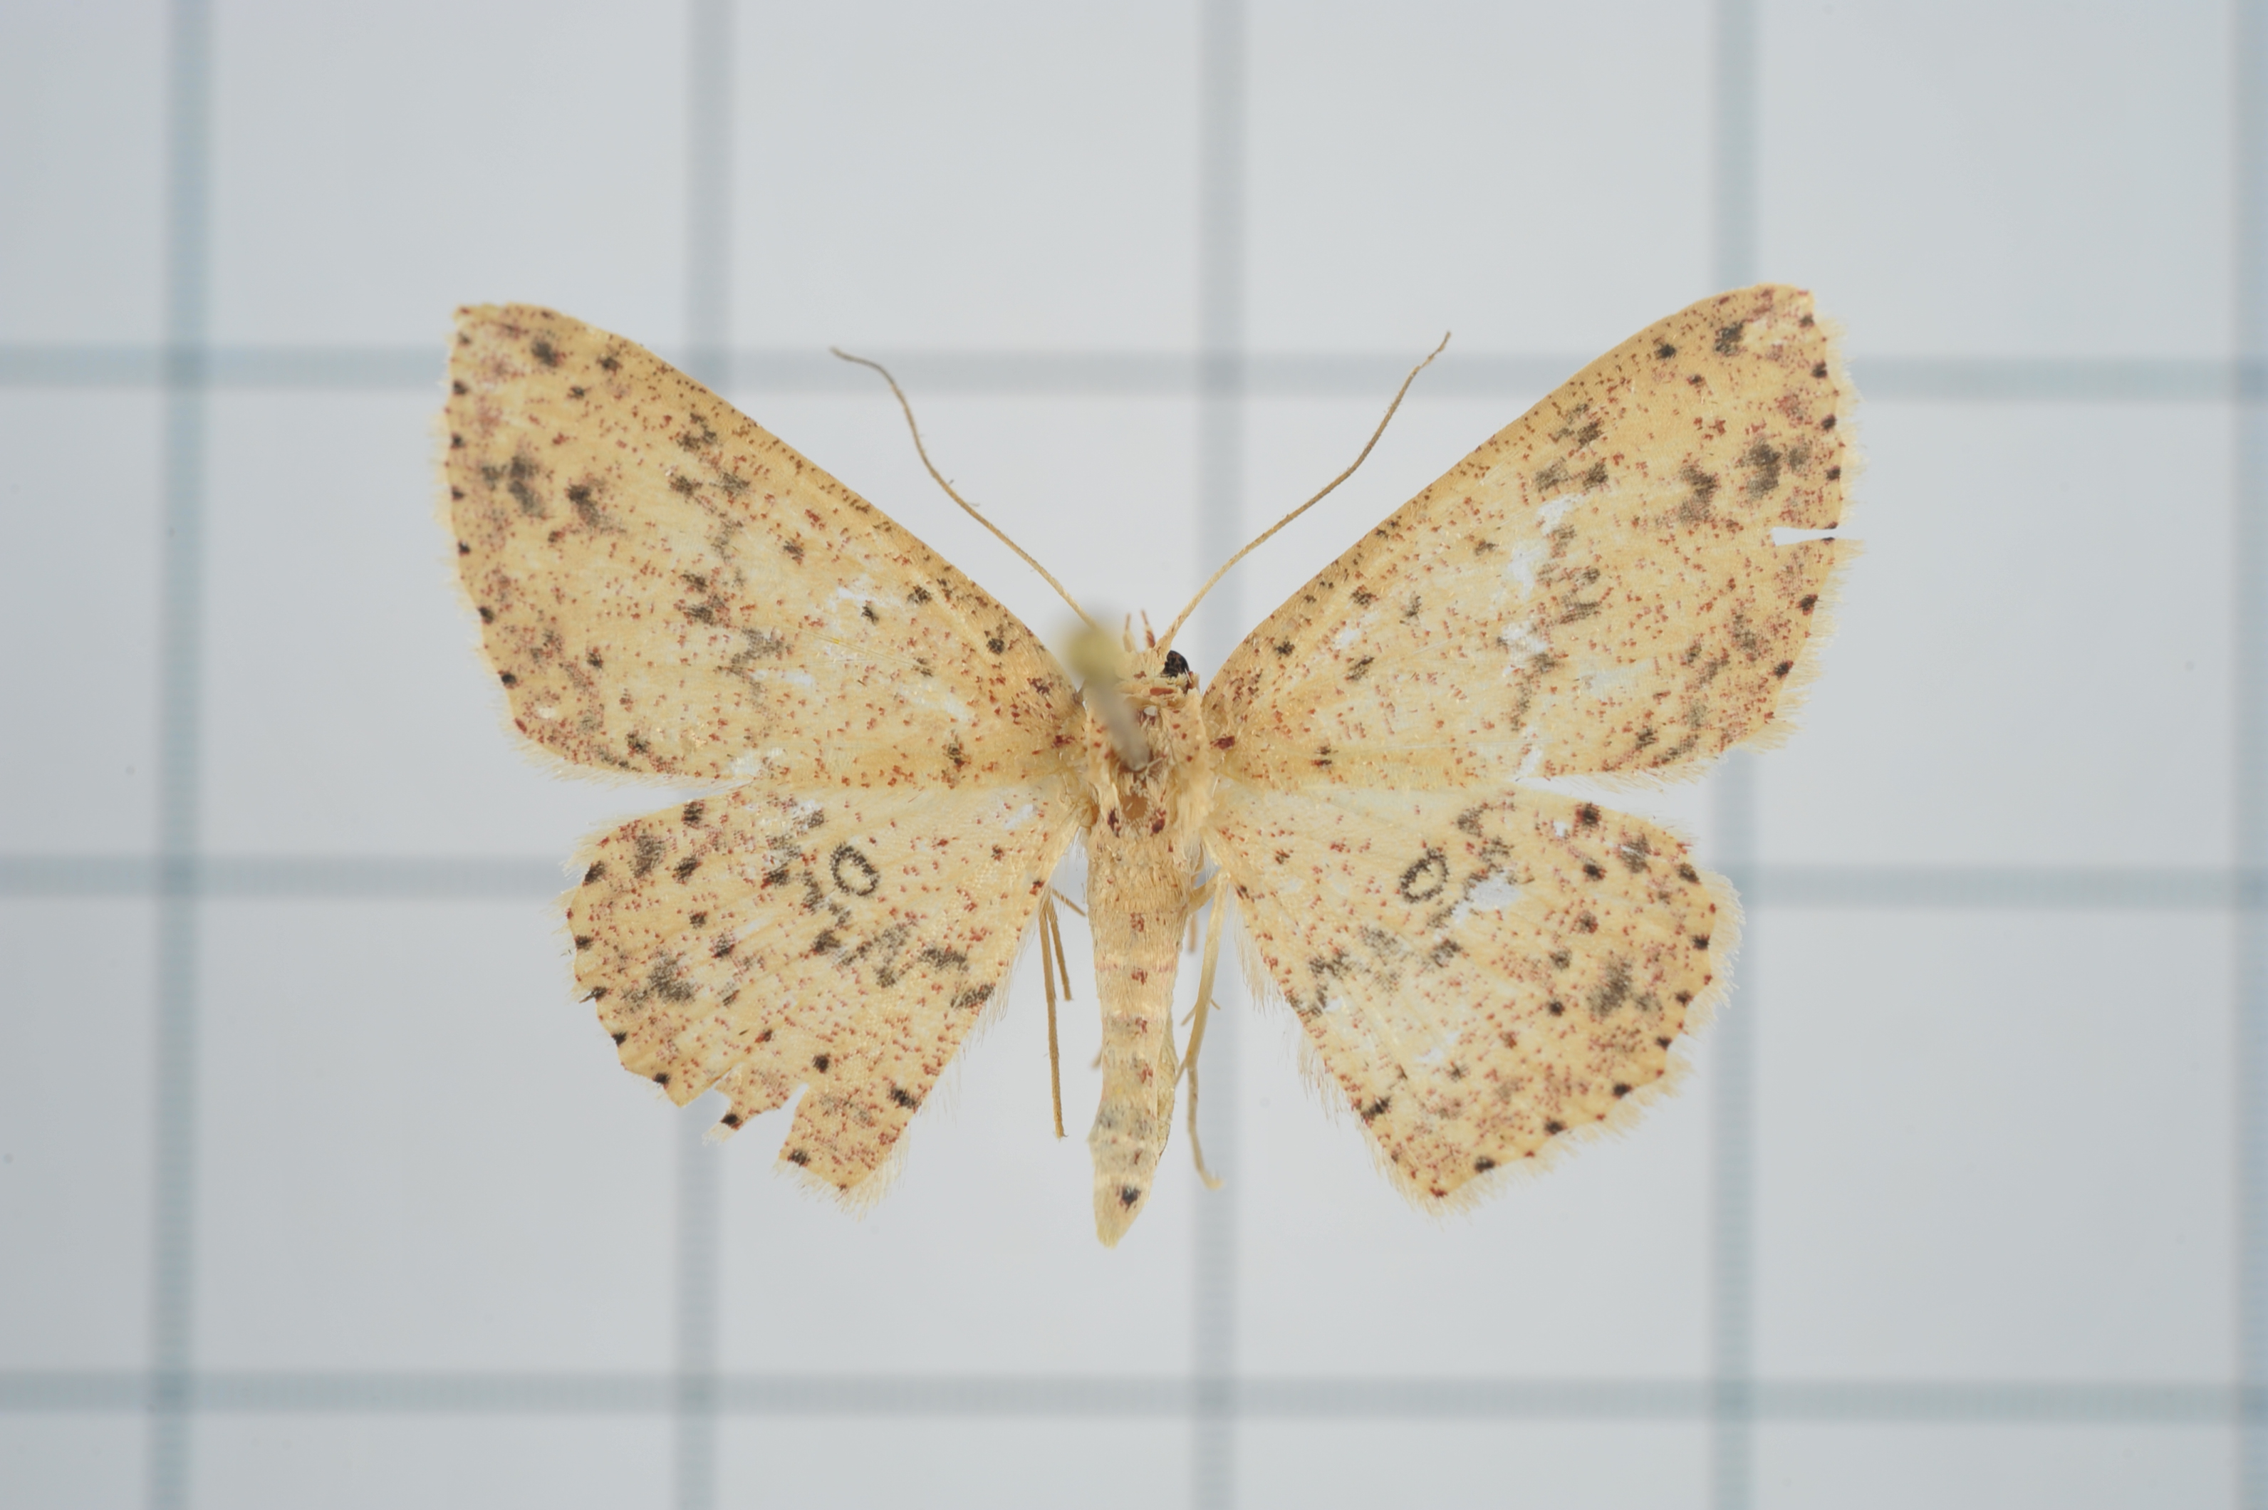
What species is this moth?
Perixera decretaria
